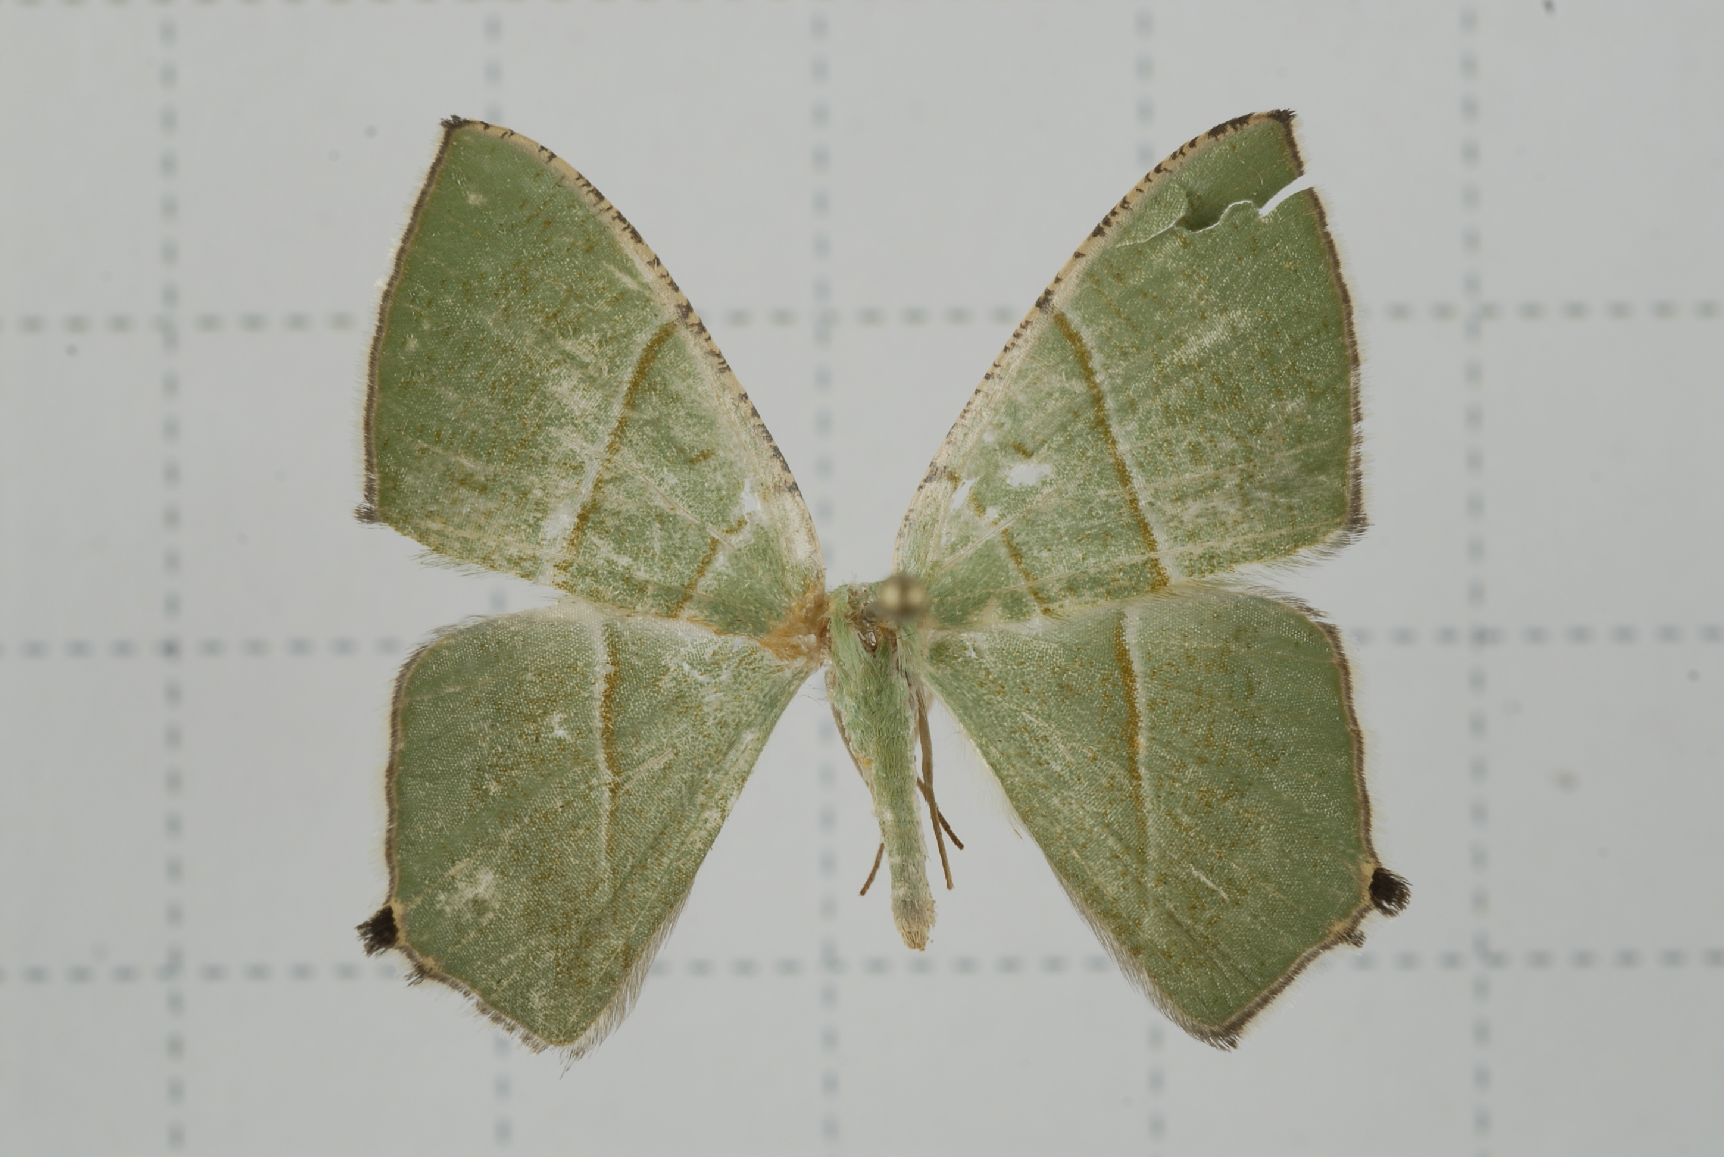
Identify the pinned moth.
Neohipparchus vallata
